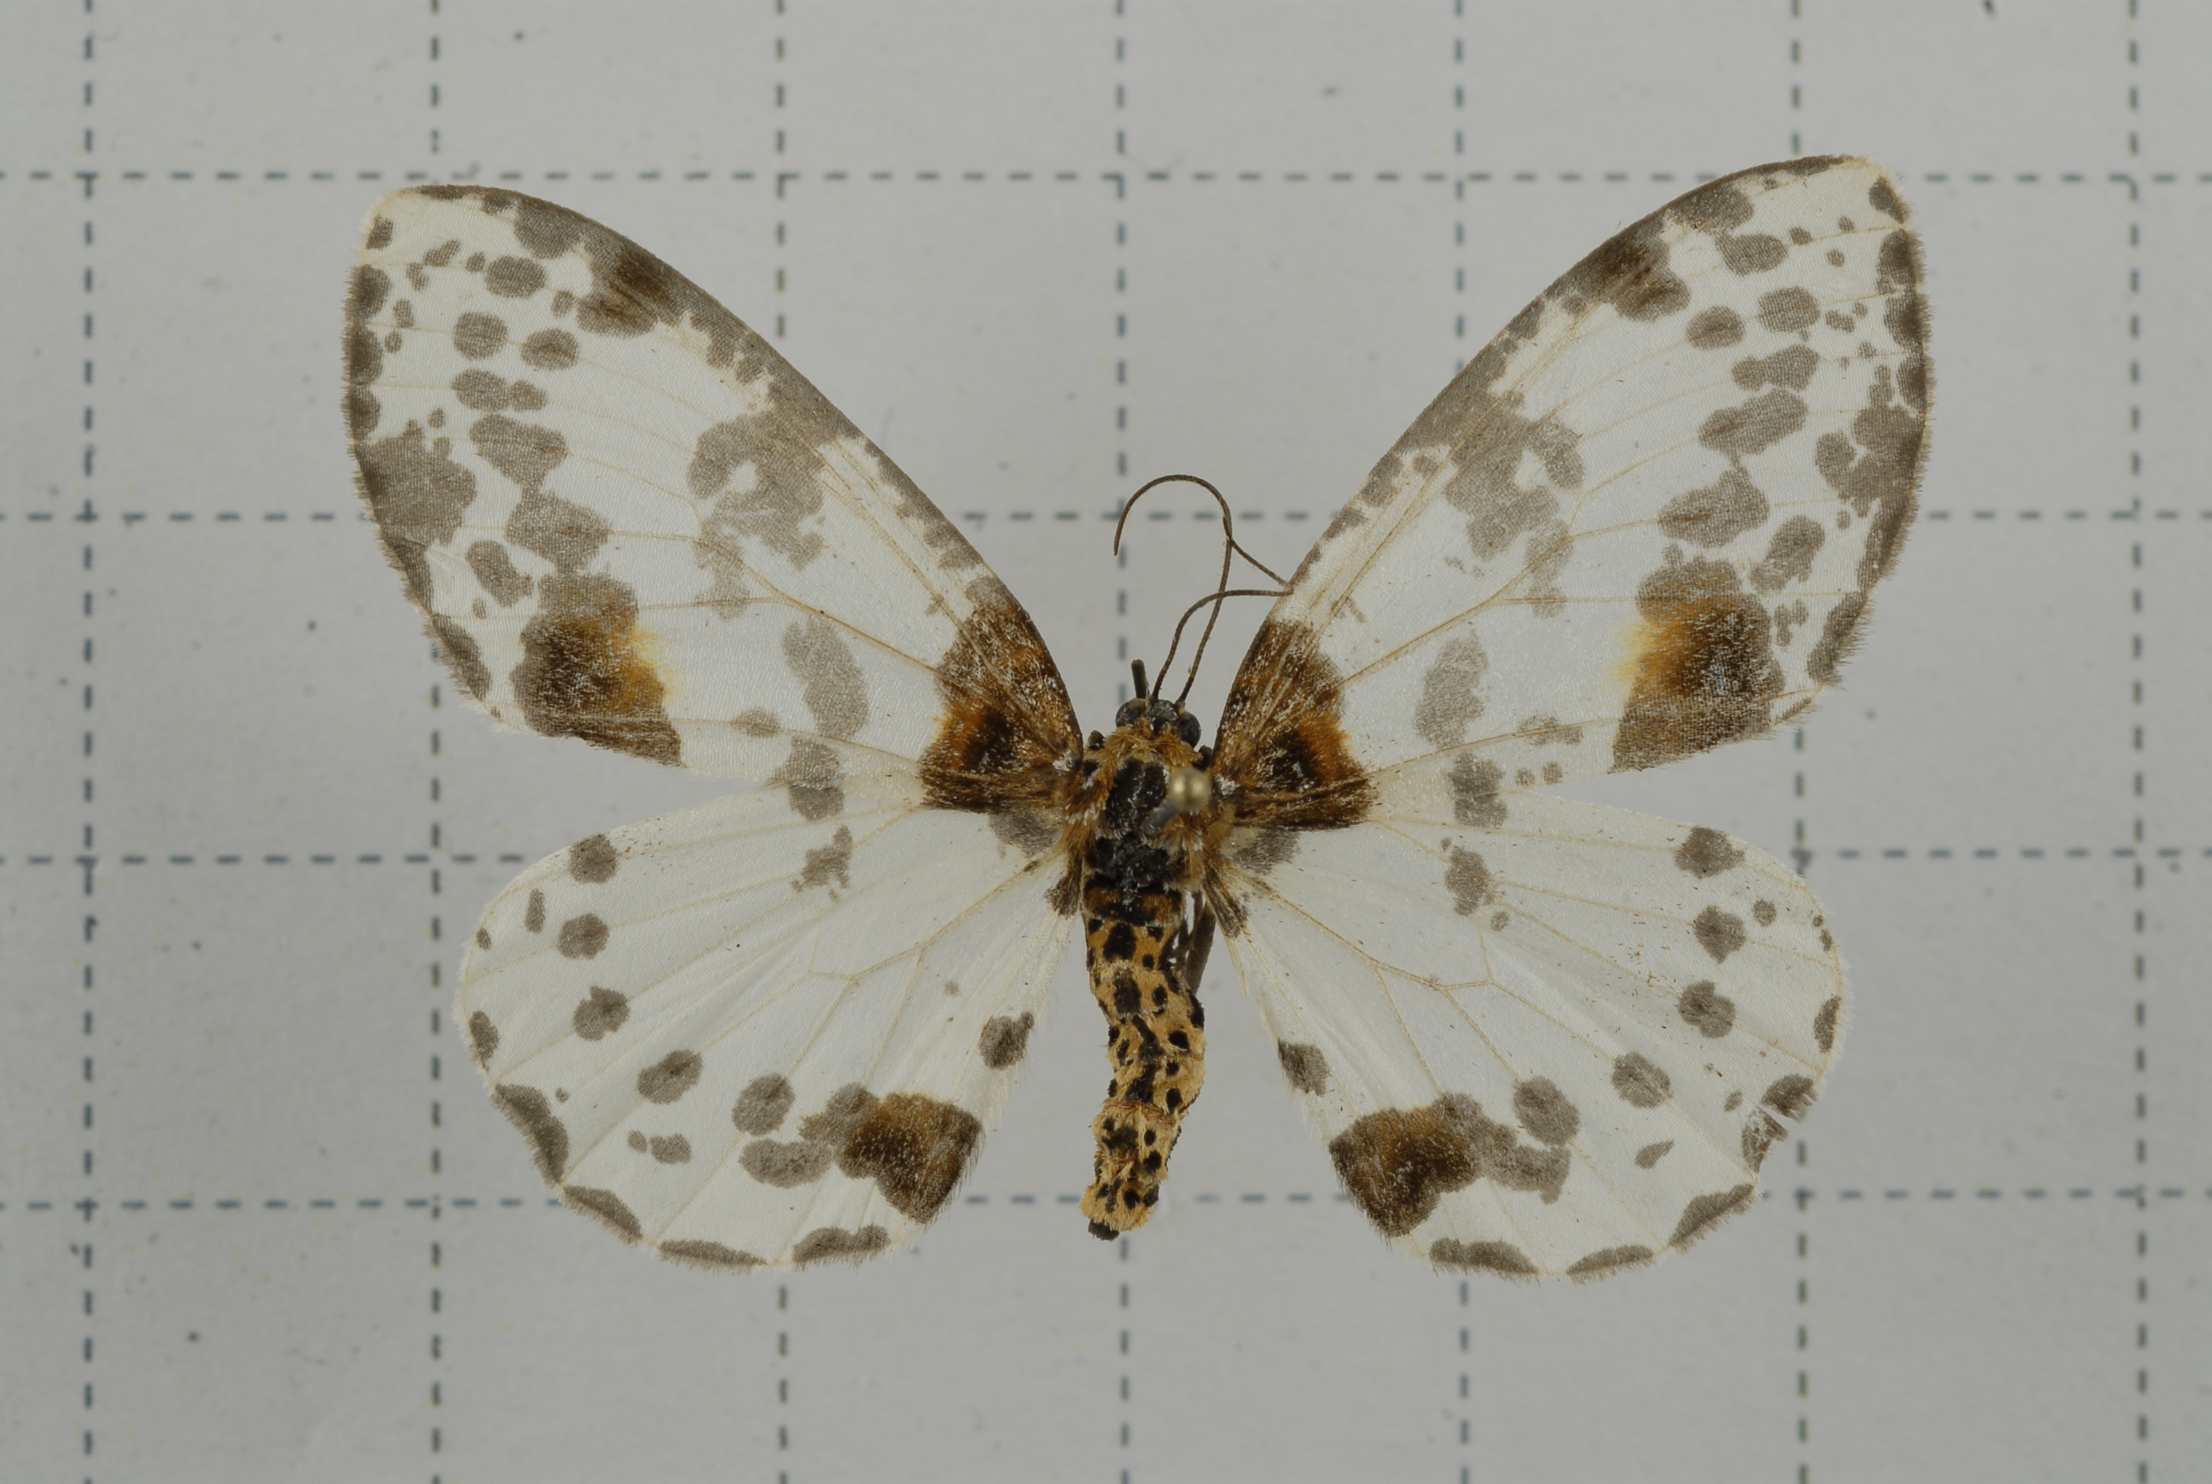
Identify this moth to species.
Abraxas adilluminata
